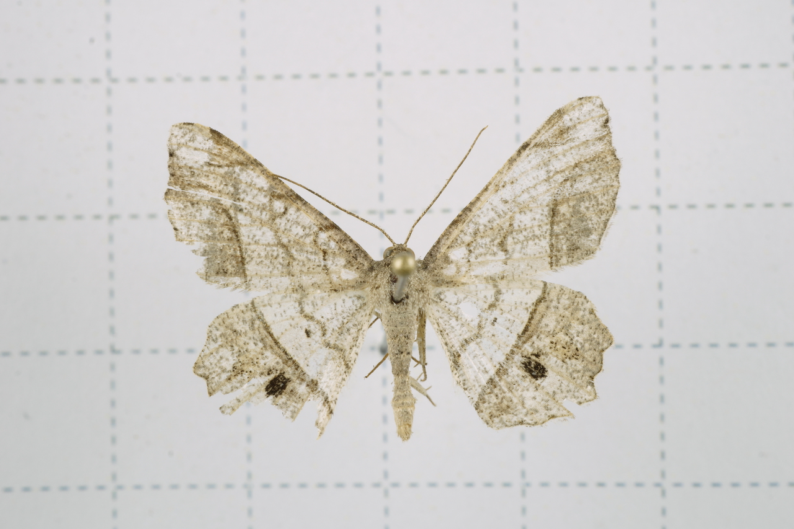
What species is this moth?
Chiasmia monticolaria notia
